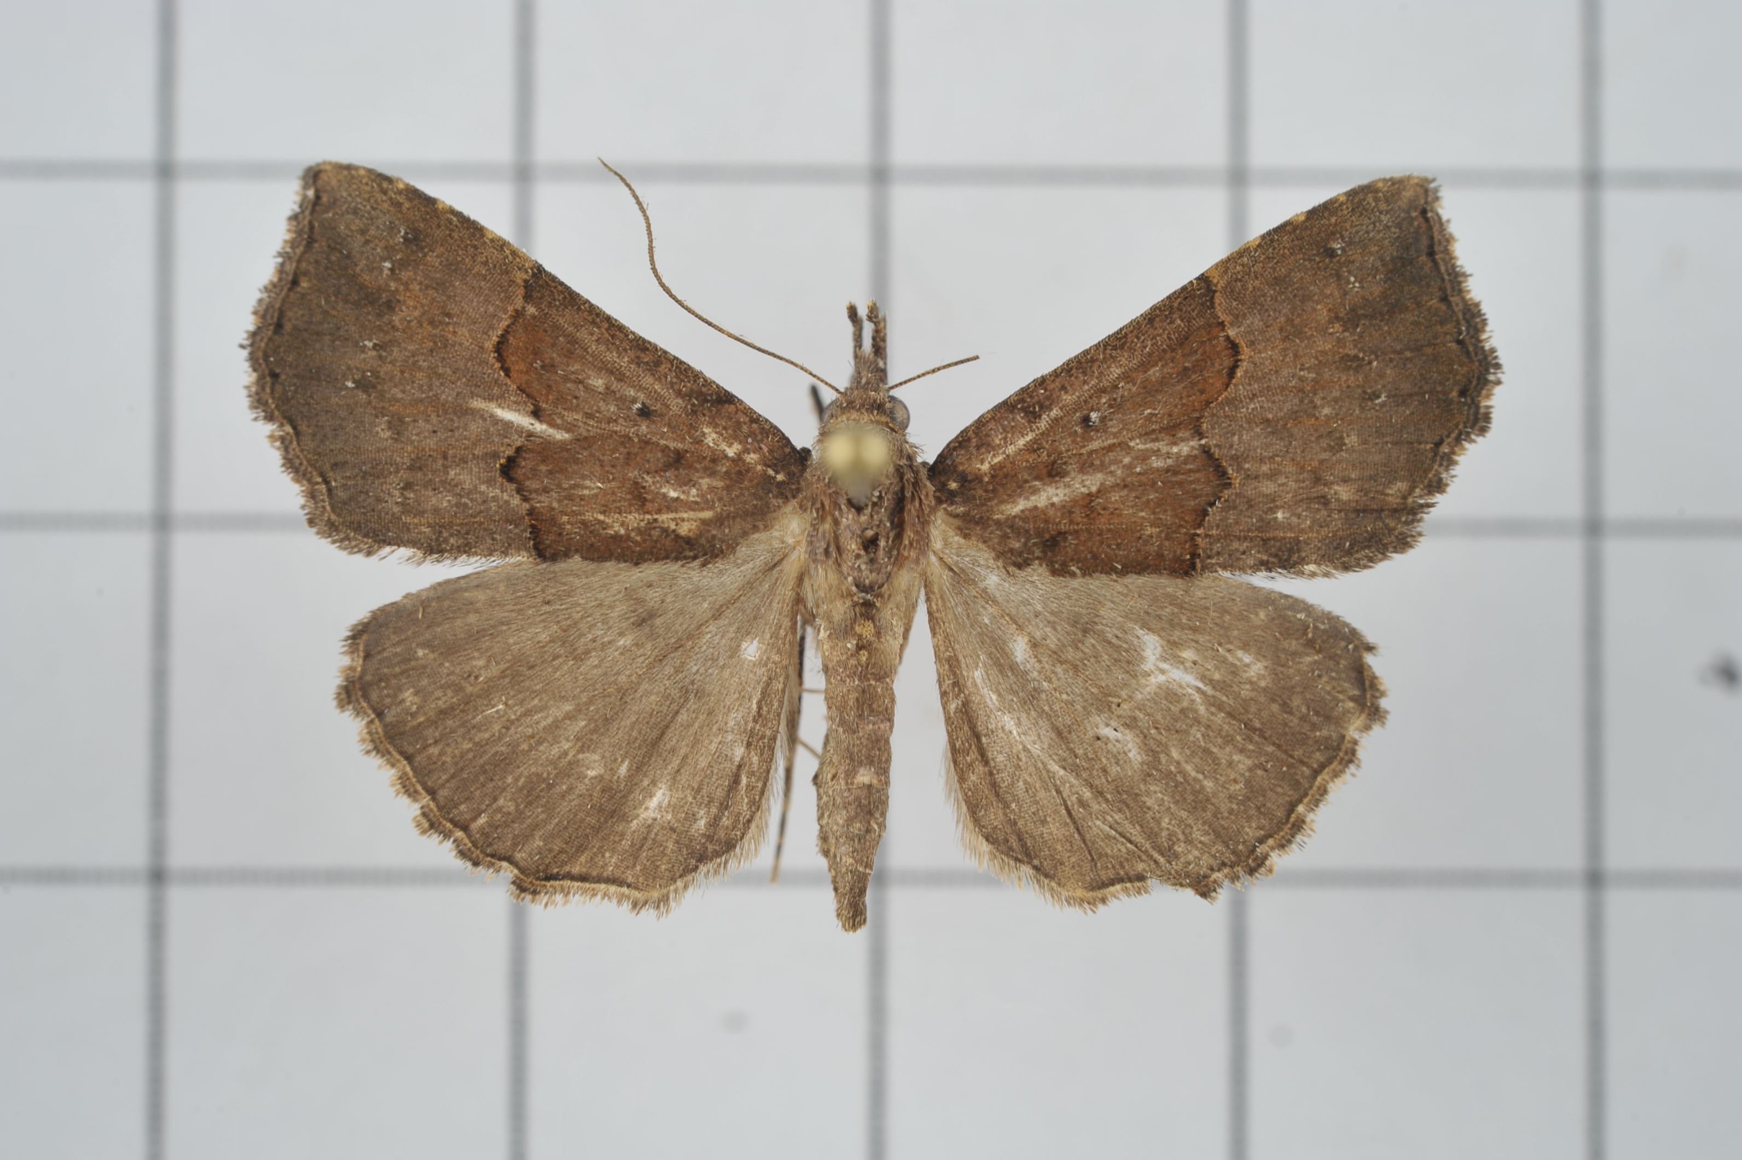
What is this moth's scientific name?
Hypena sinuosa
